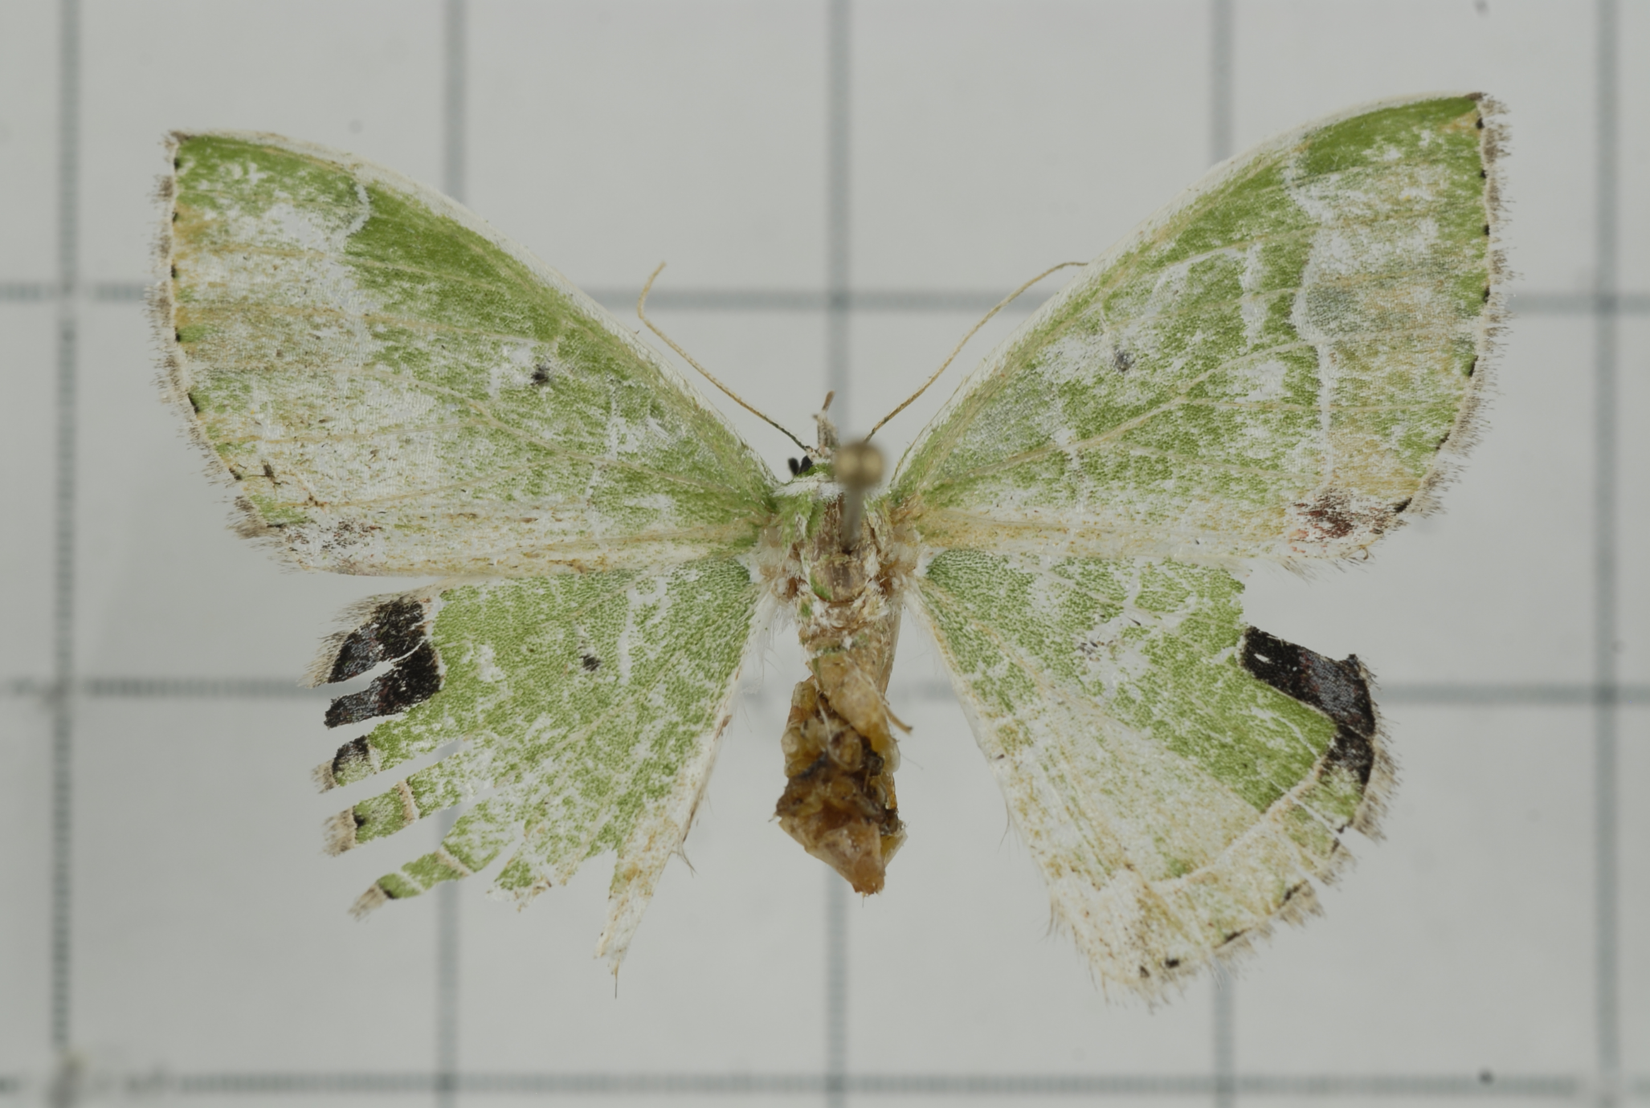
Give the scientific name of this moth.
Comibaena subdelicata
